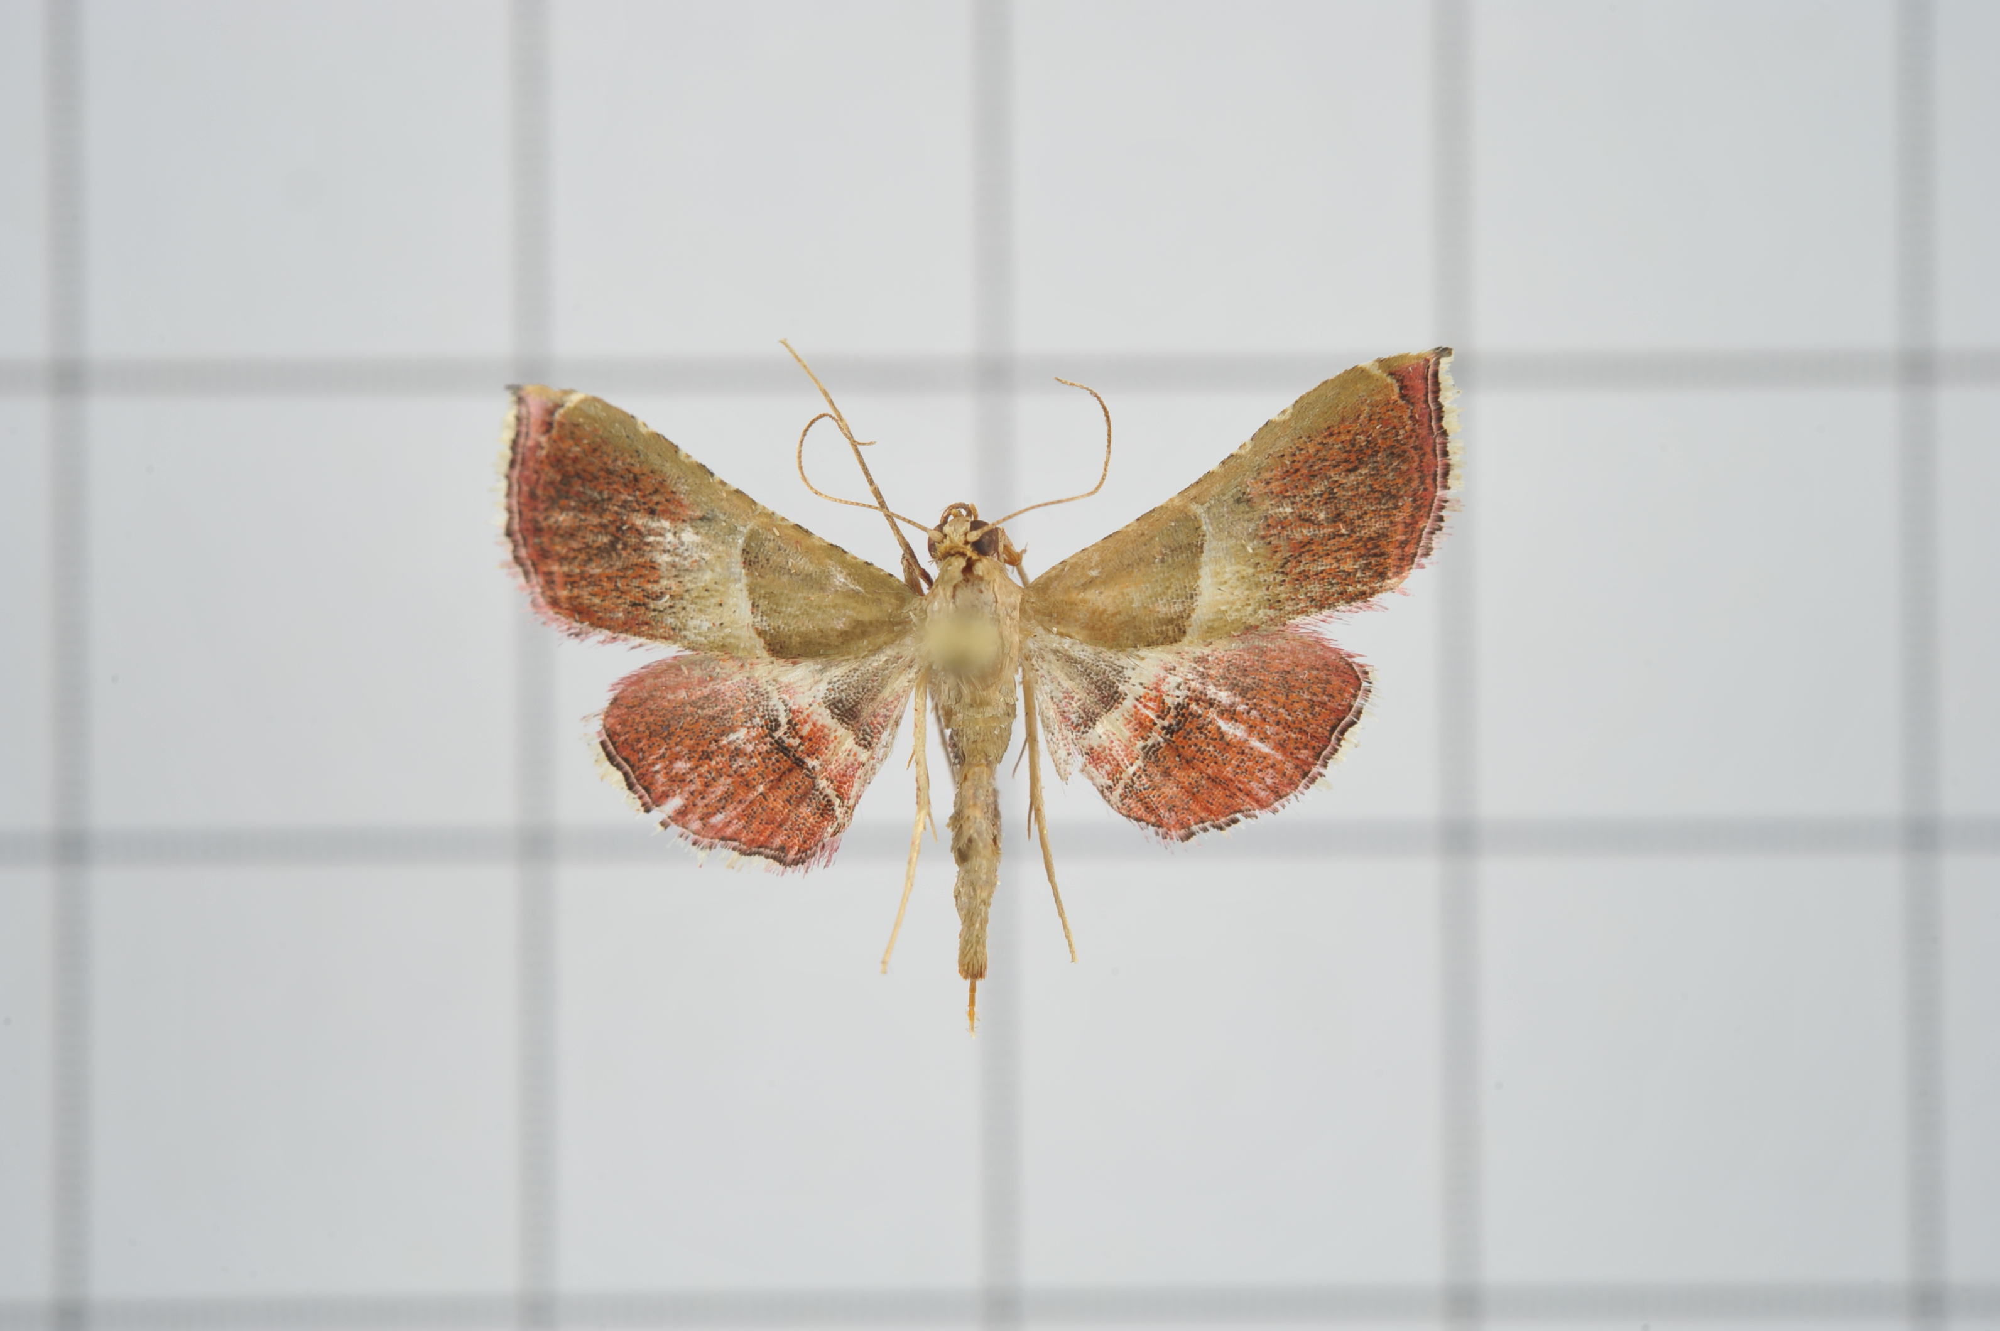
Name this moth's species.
Endotricha consocia
